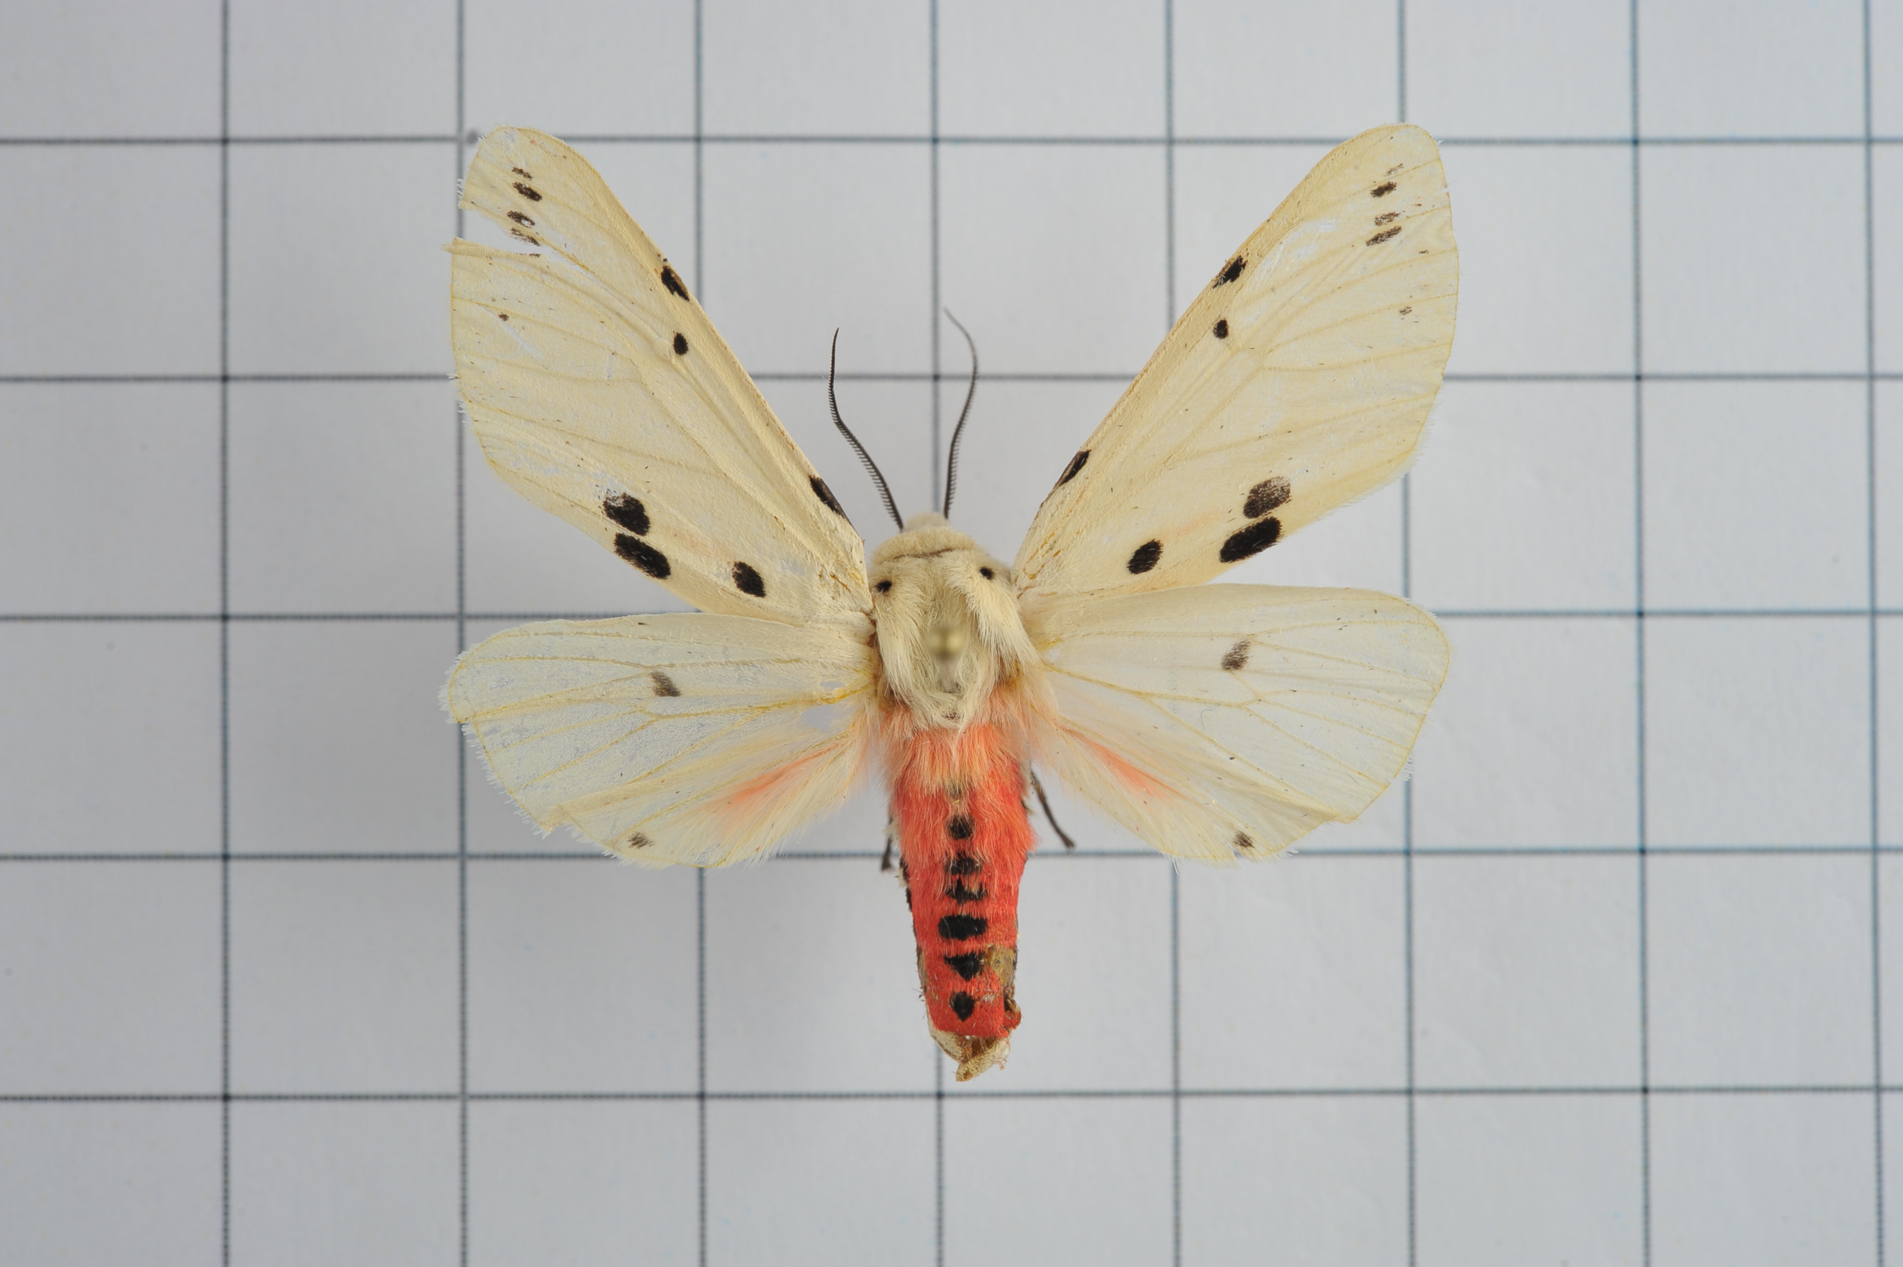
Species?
Spilarctia alba kikuchii
